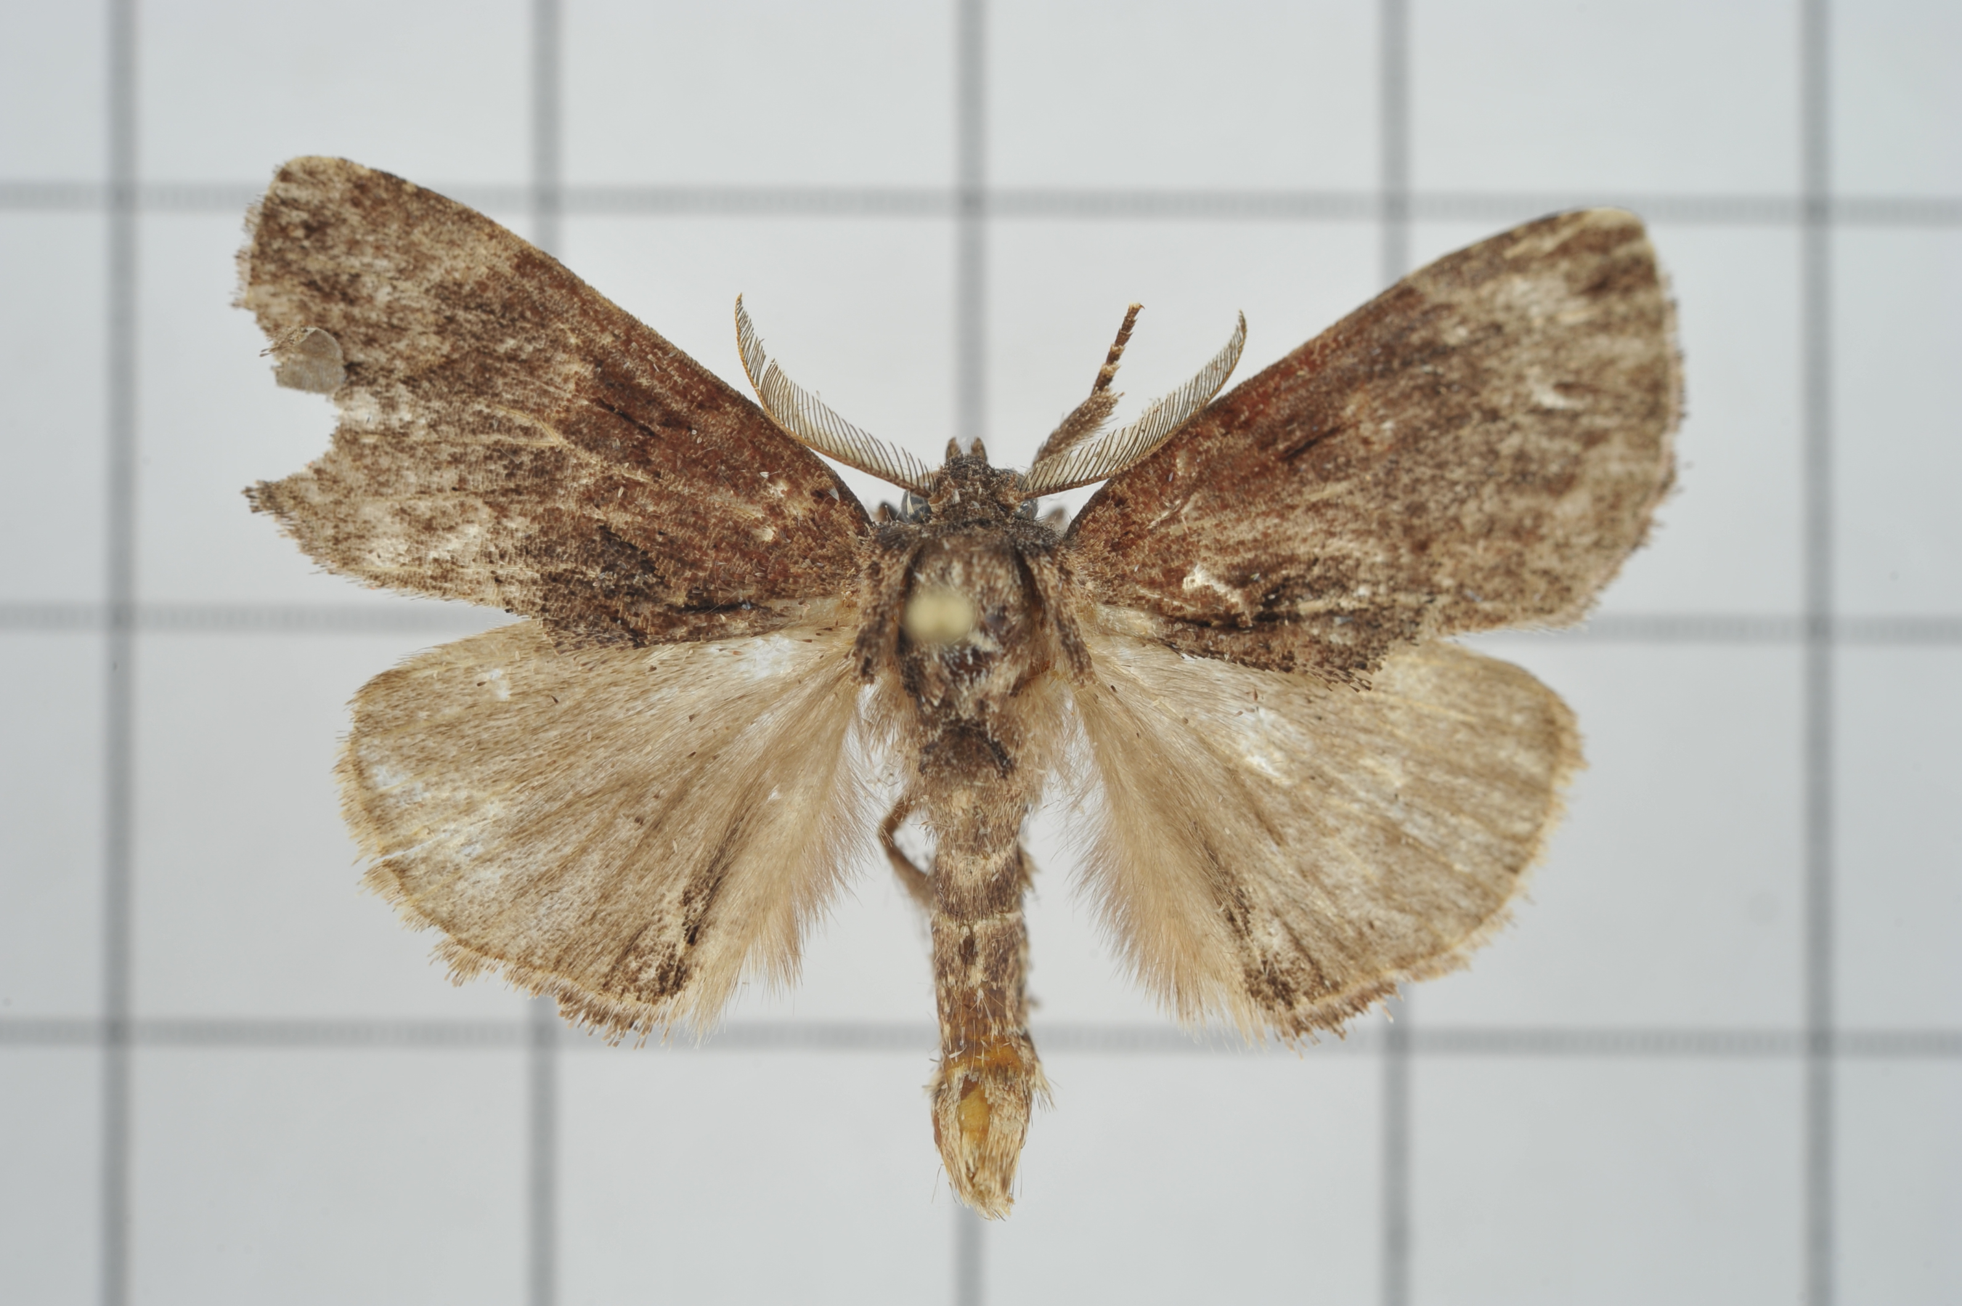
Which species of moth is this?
Lophontosia fusca
